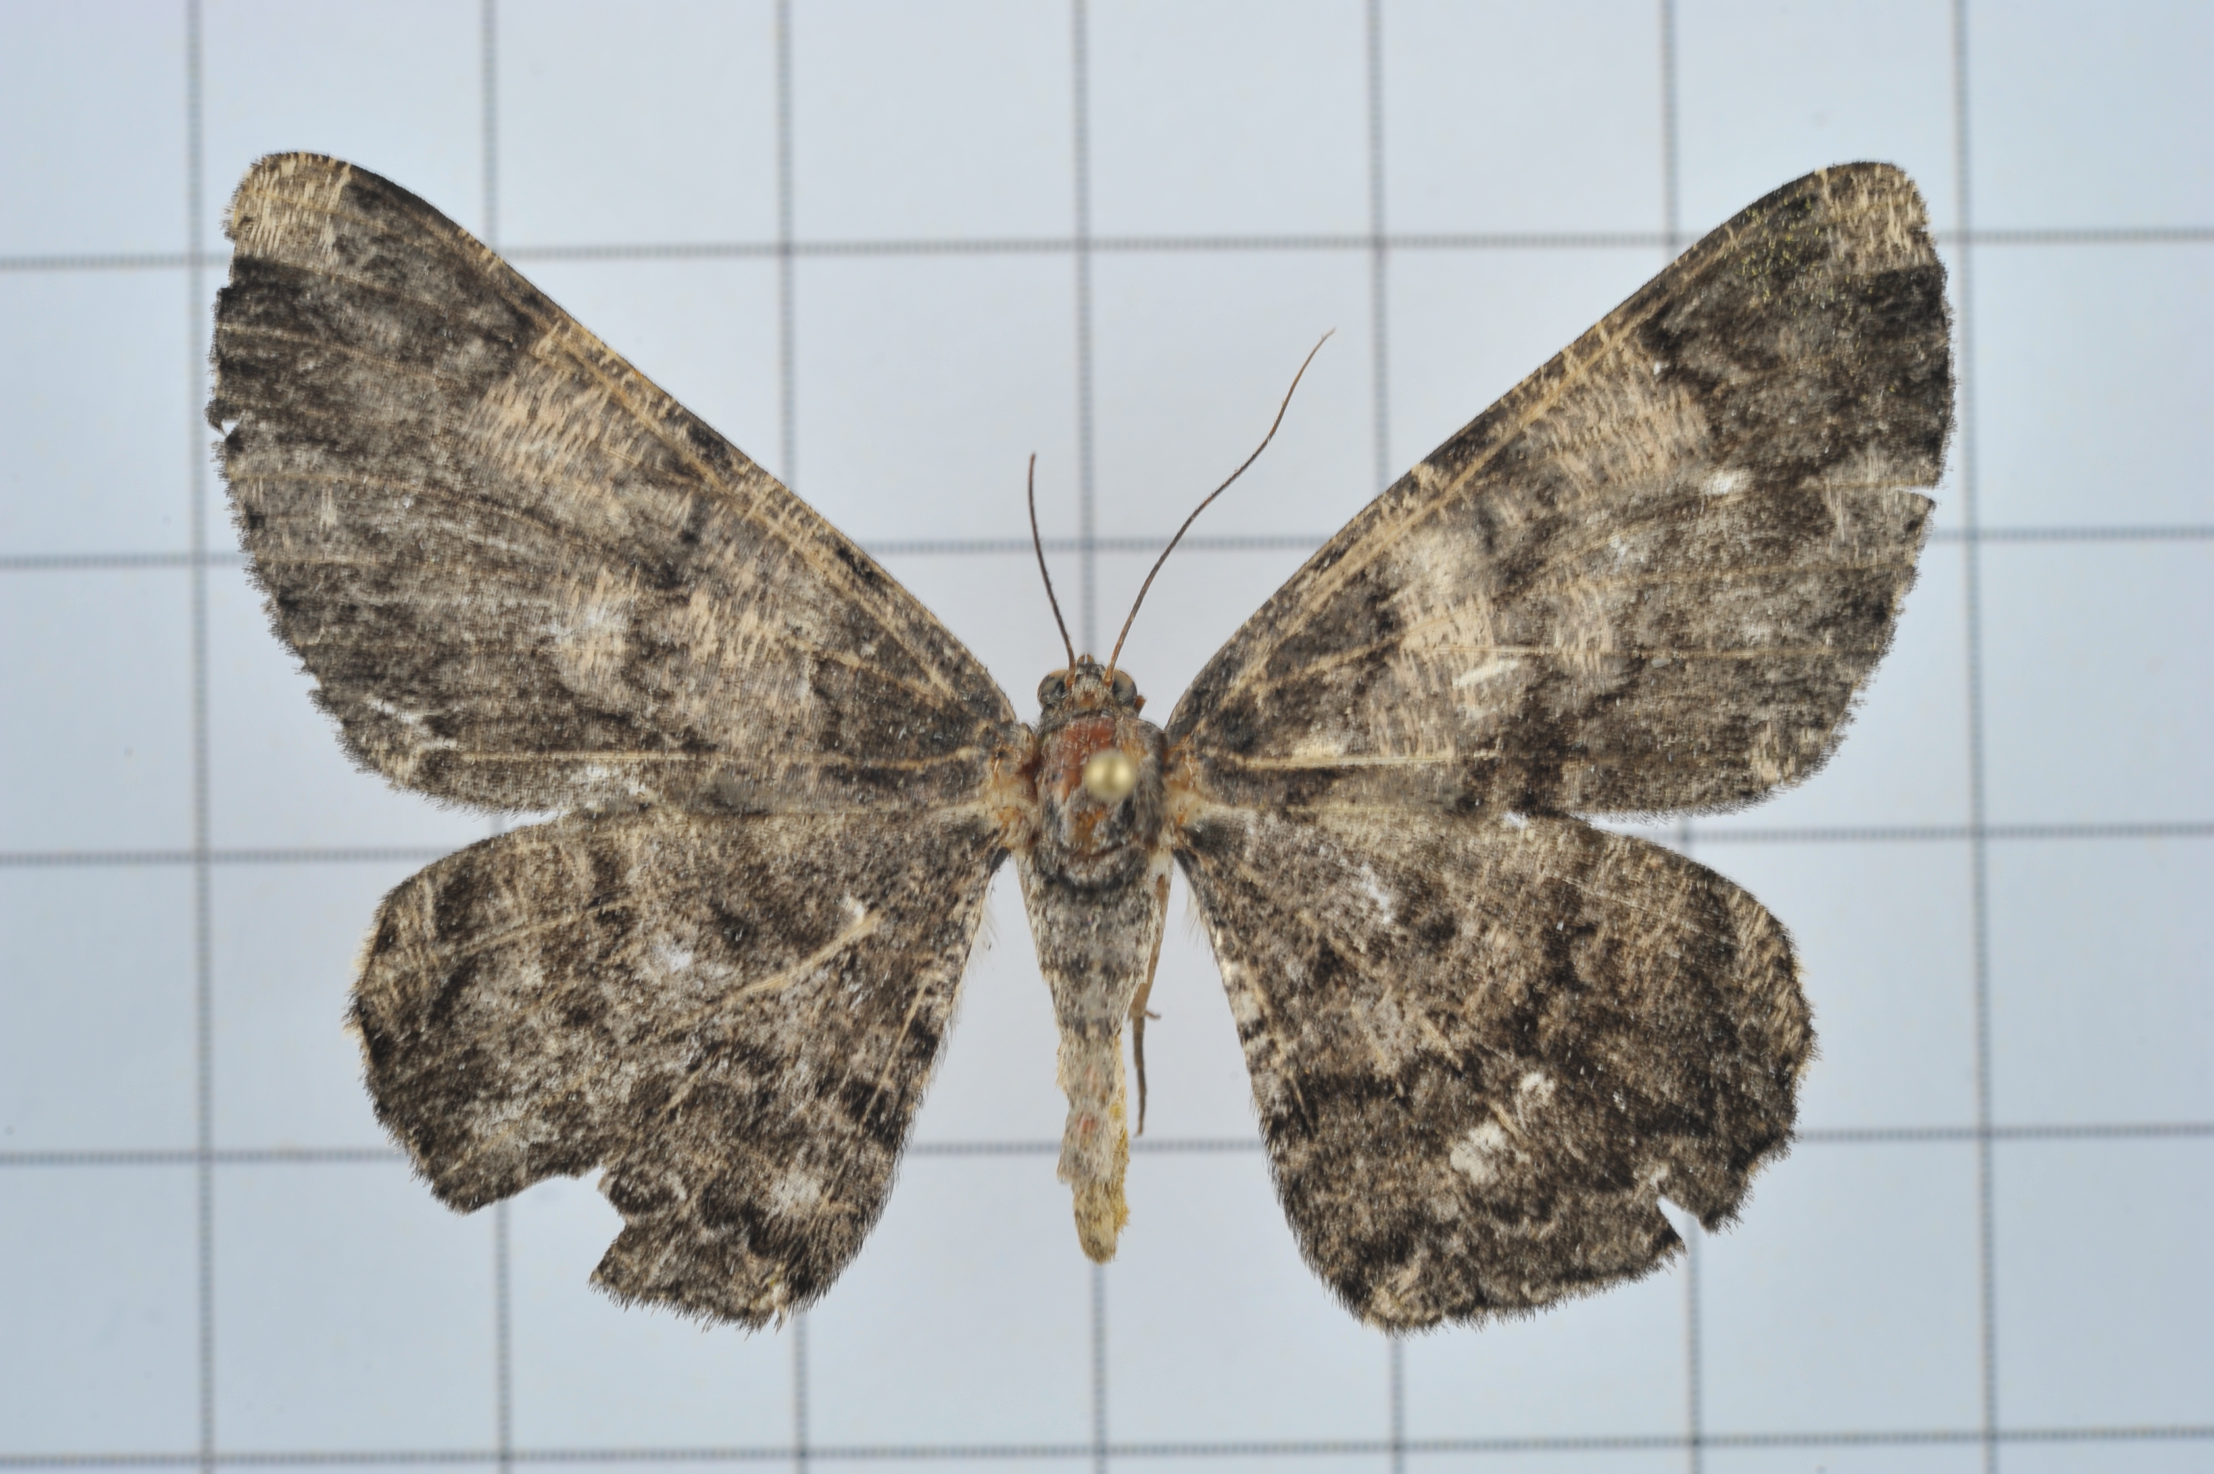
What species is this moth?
Hypomecis roboraria amplaria
